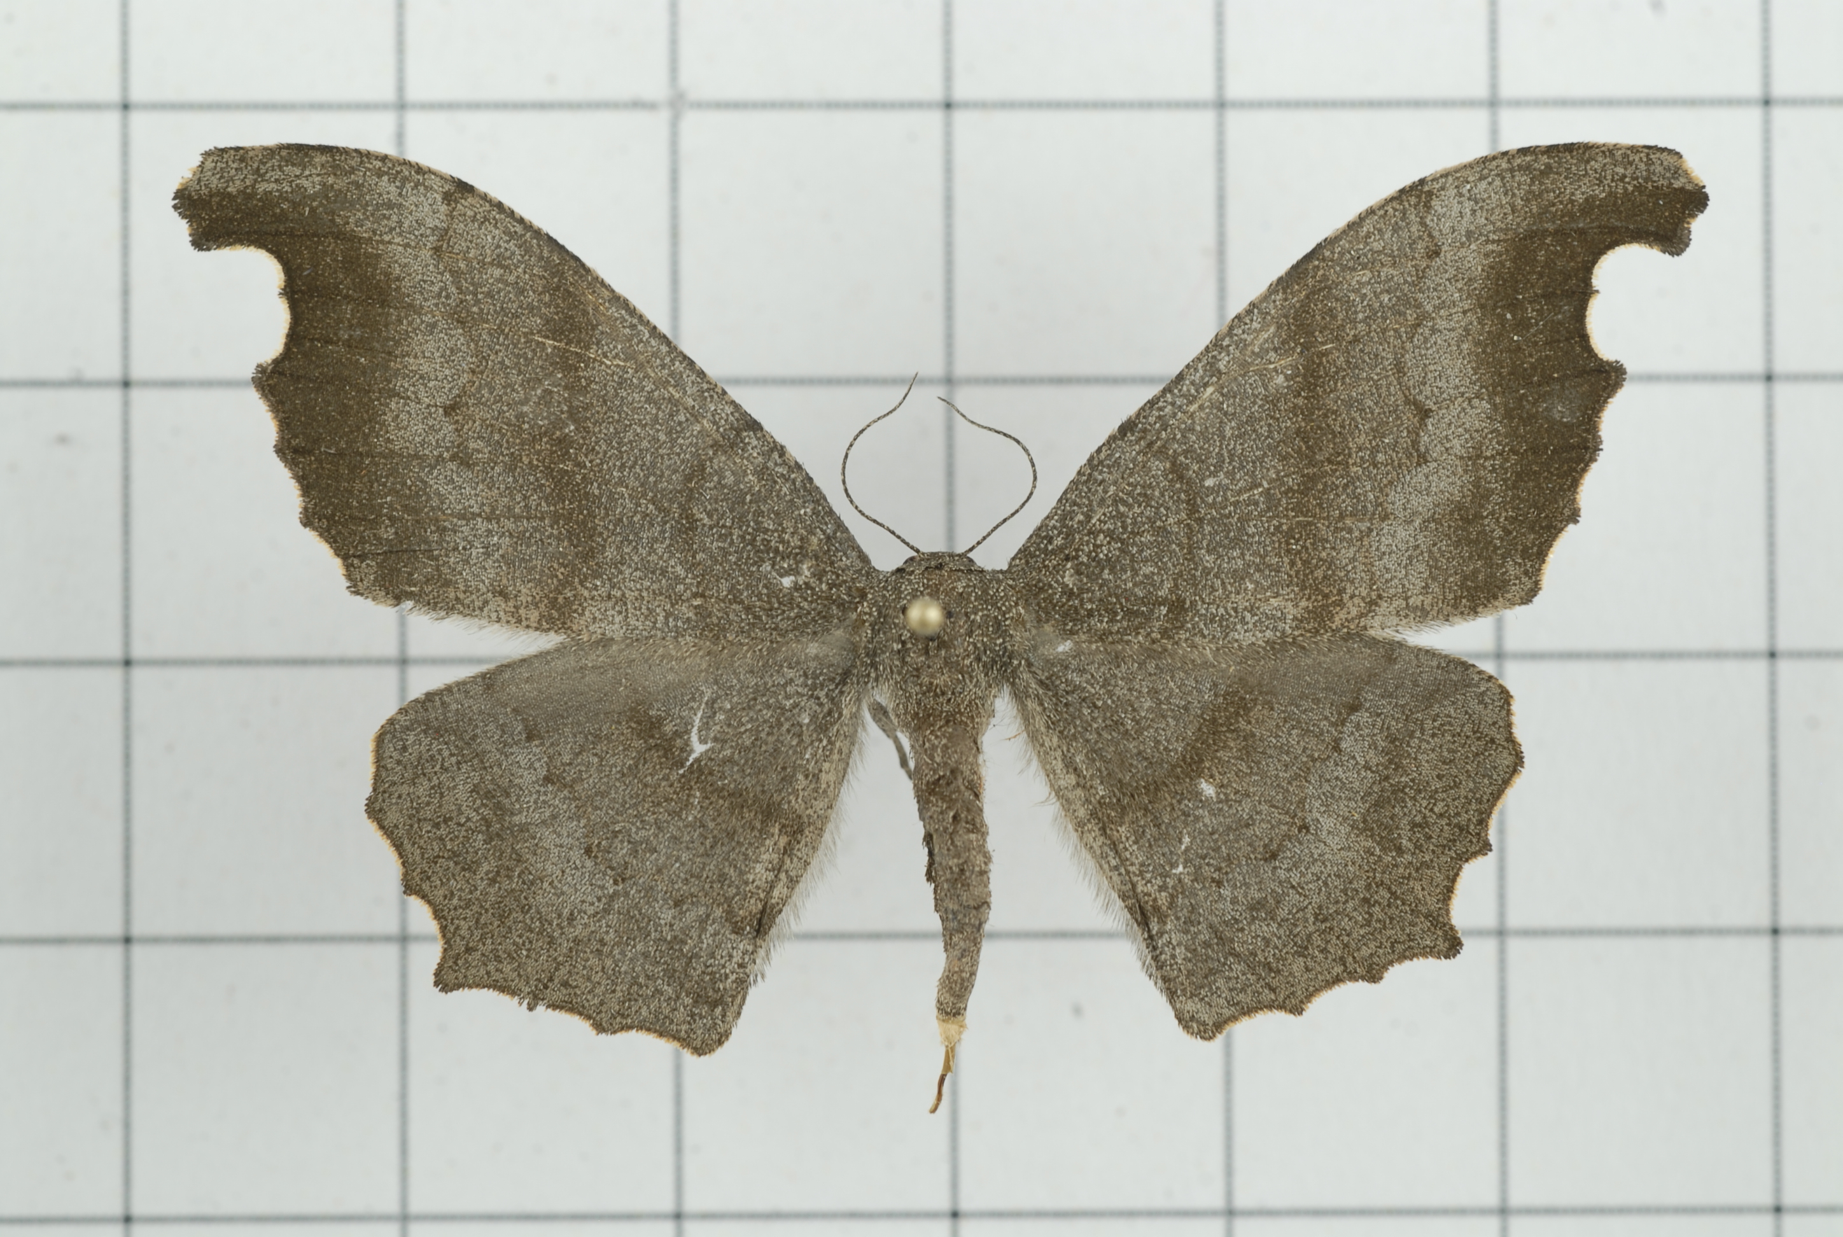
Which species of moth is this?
Hyposidra talaca talaca
